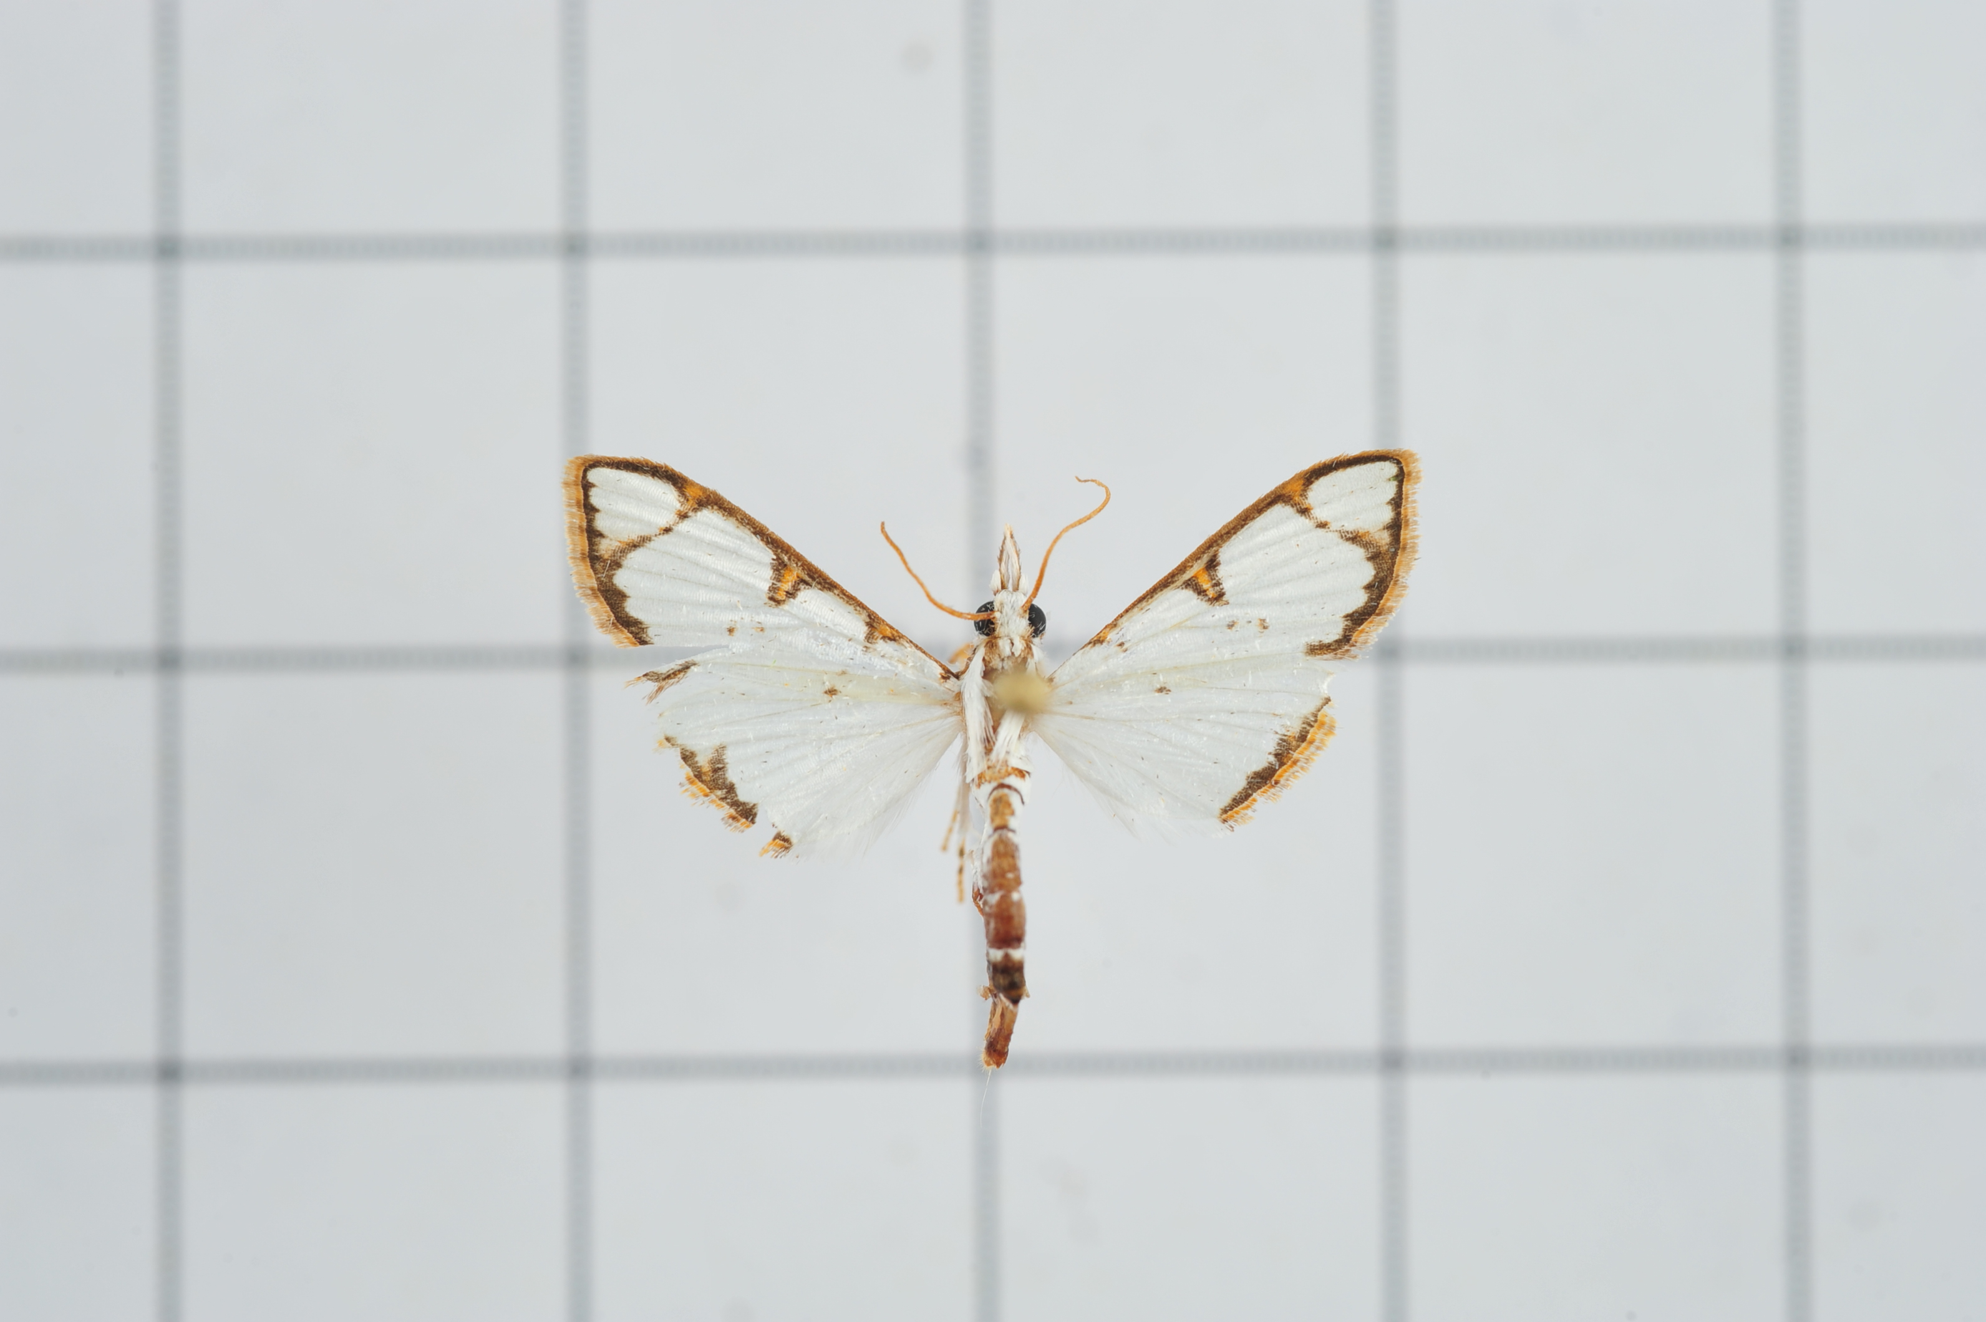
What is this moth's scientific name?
Cirrhochrista brizoalis
